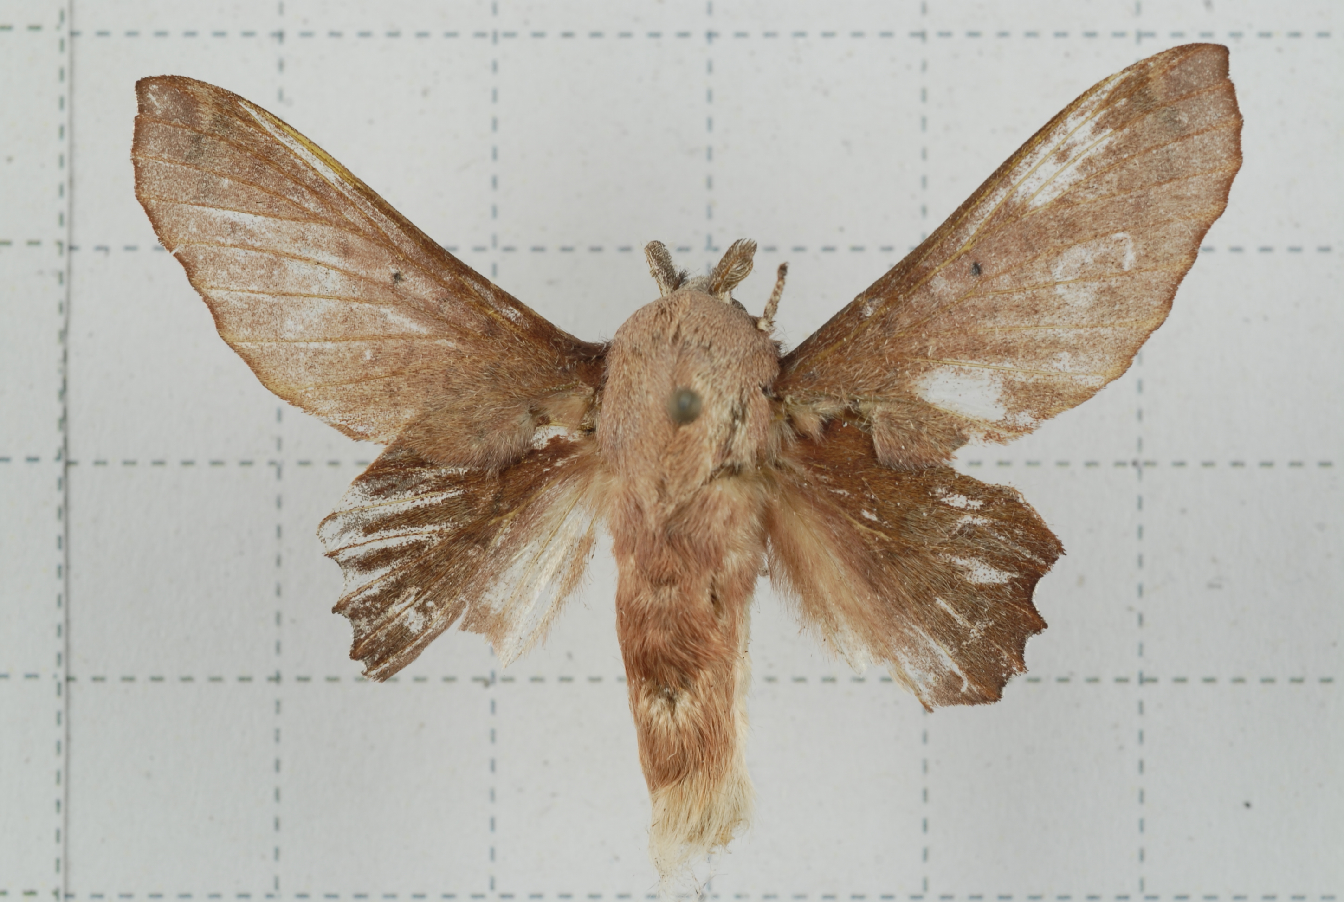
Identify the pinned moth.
Paradoxopla sinuata taiwana
